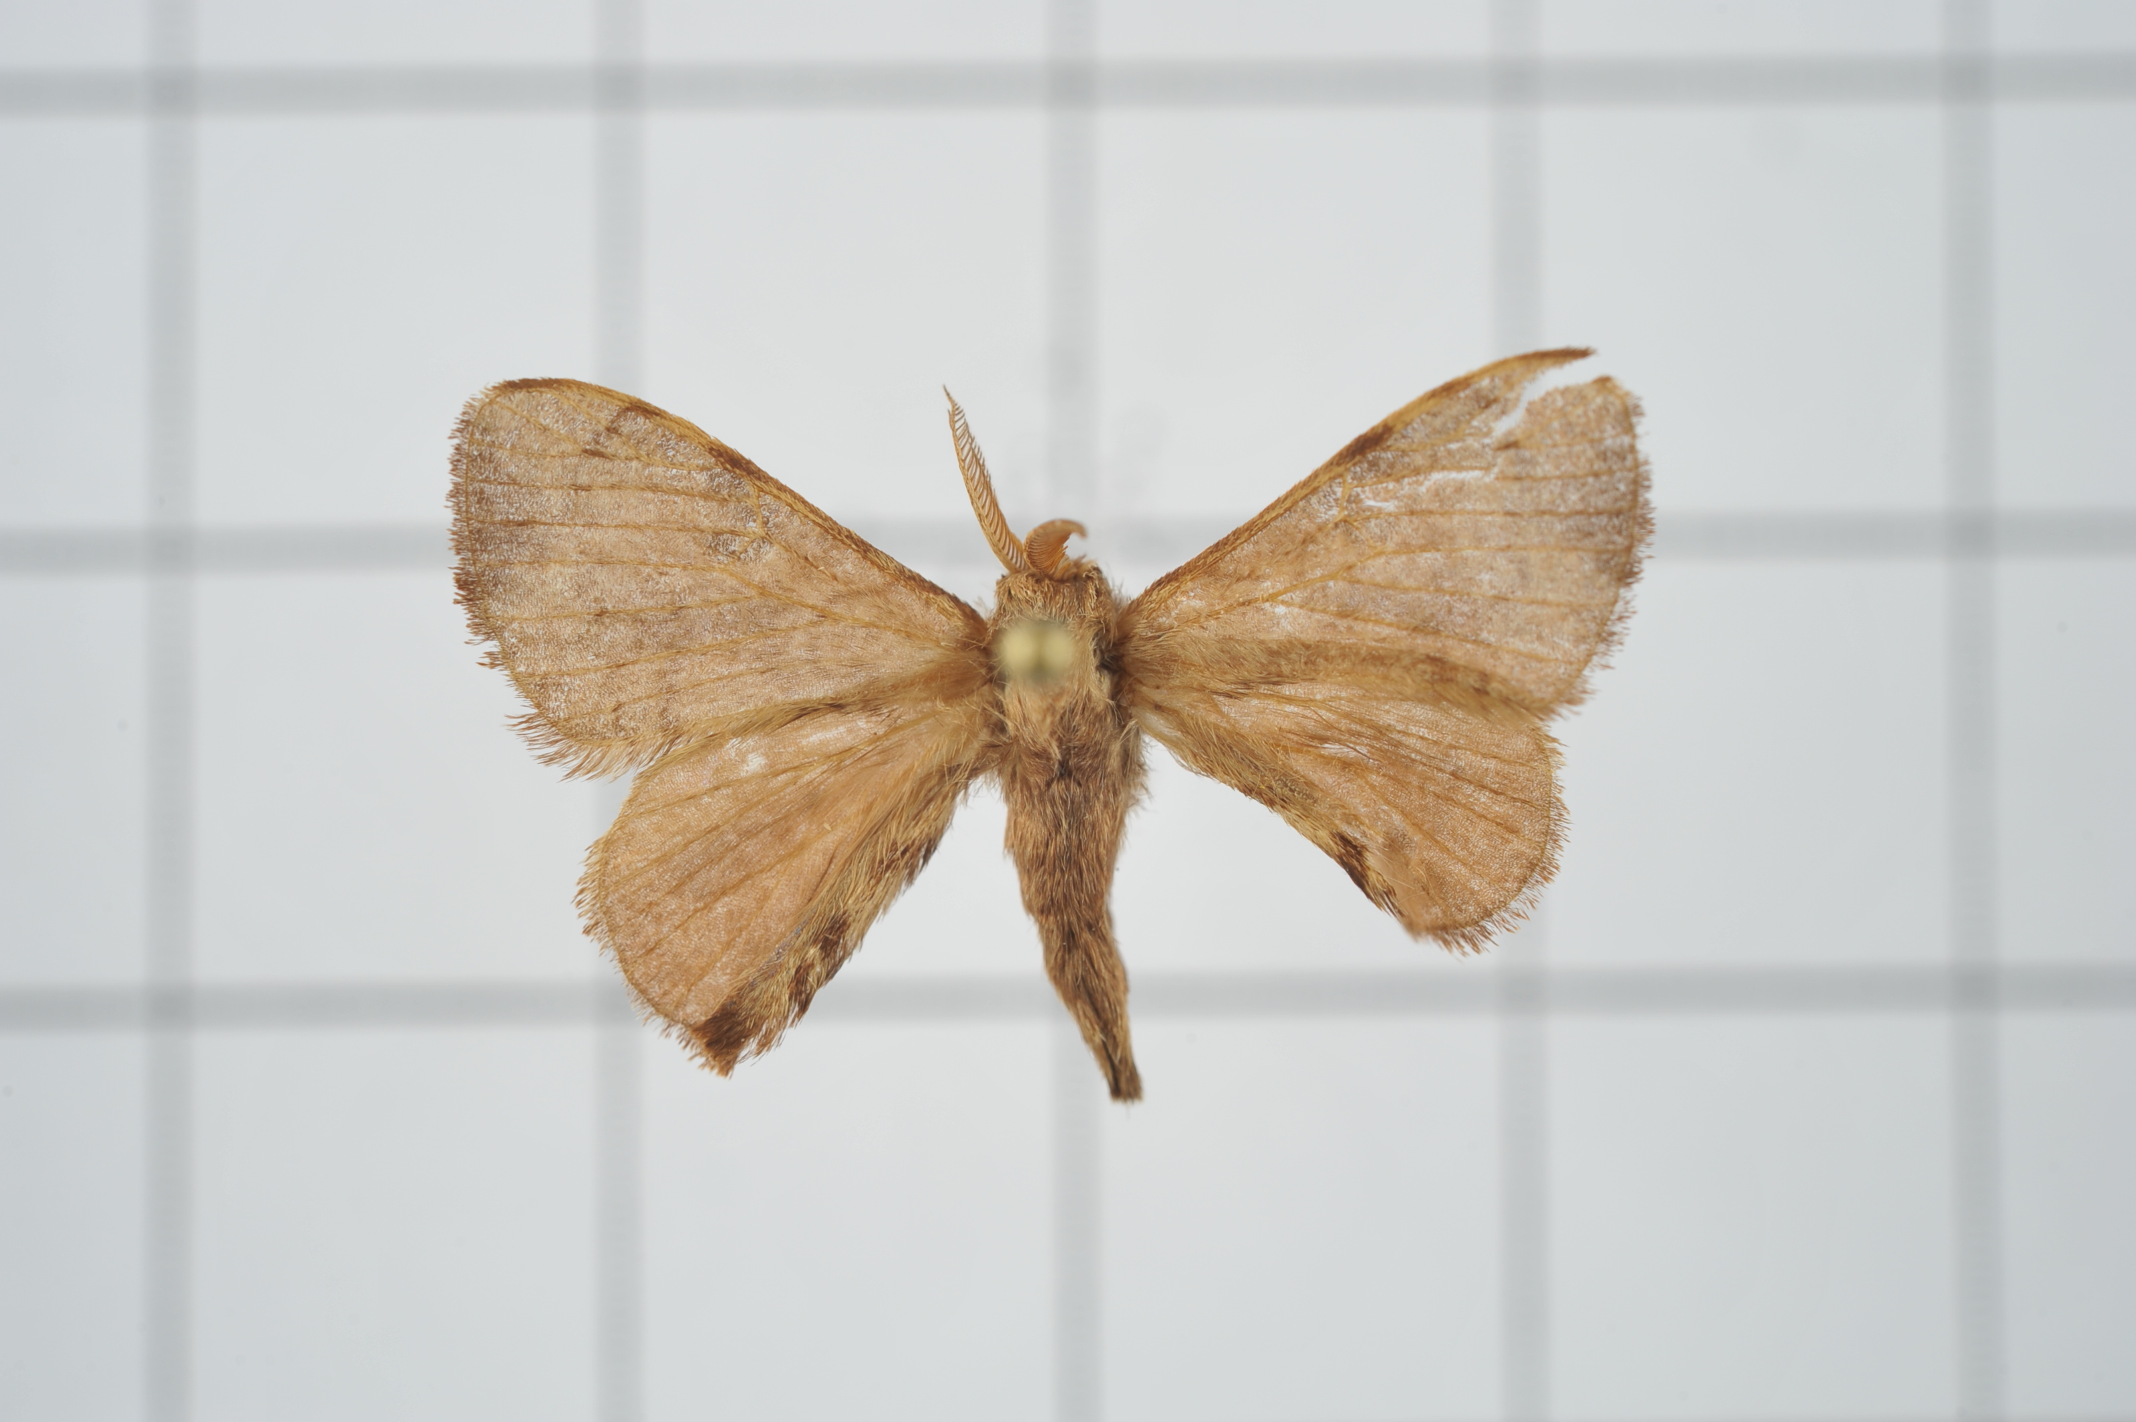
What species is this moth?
Trilocha varians
